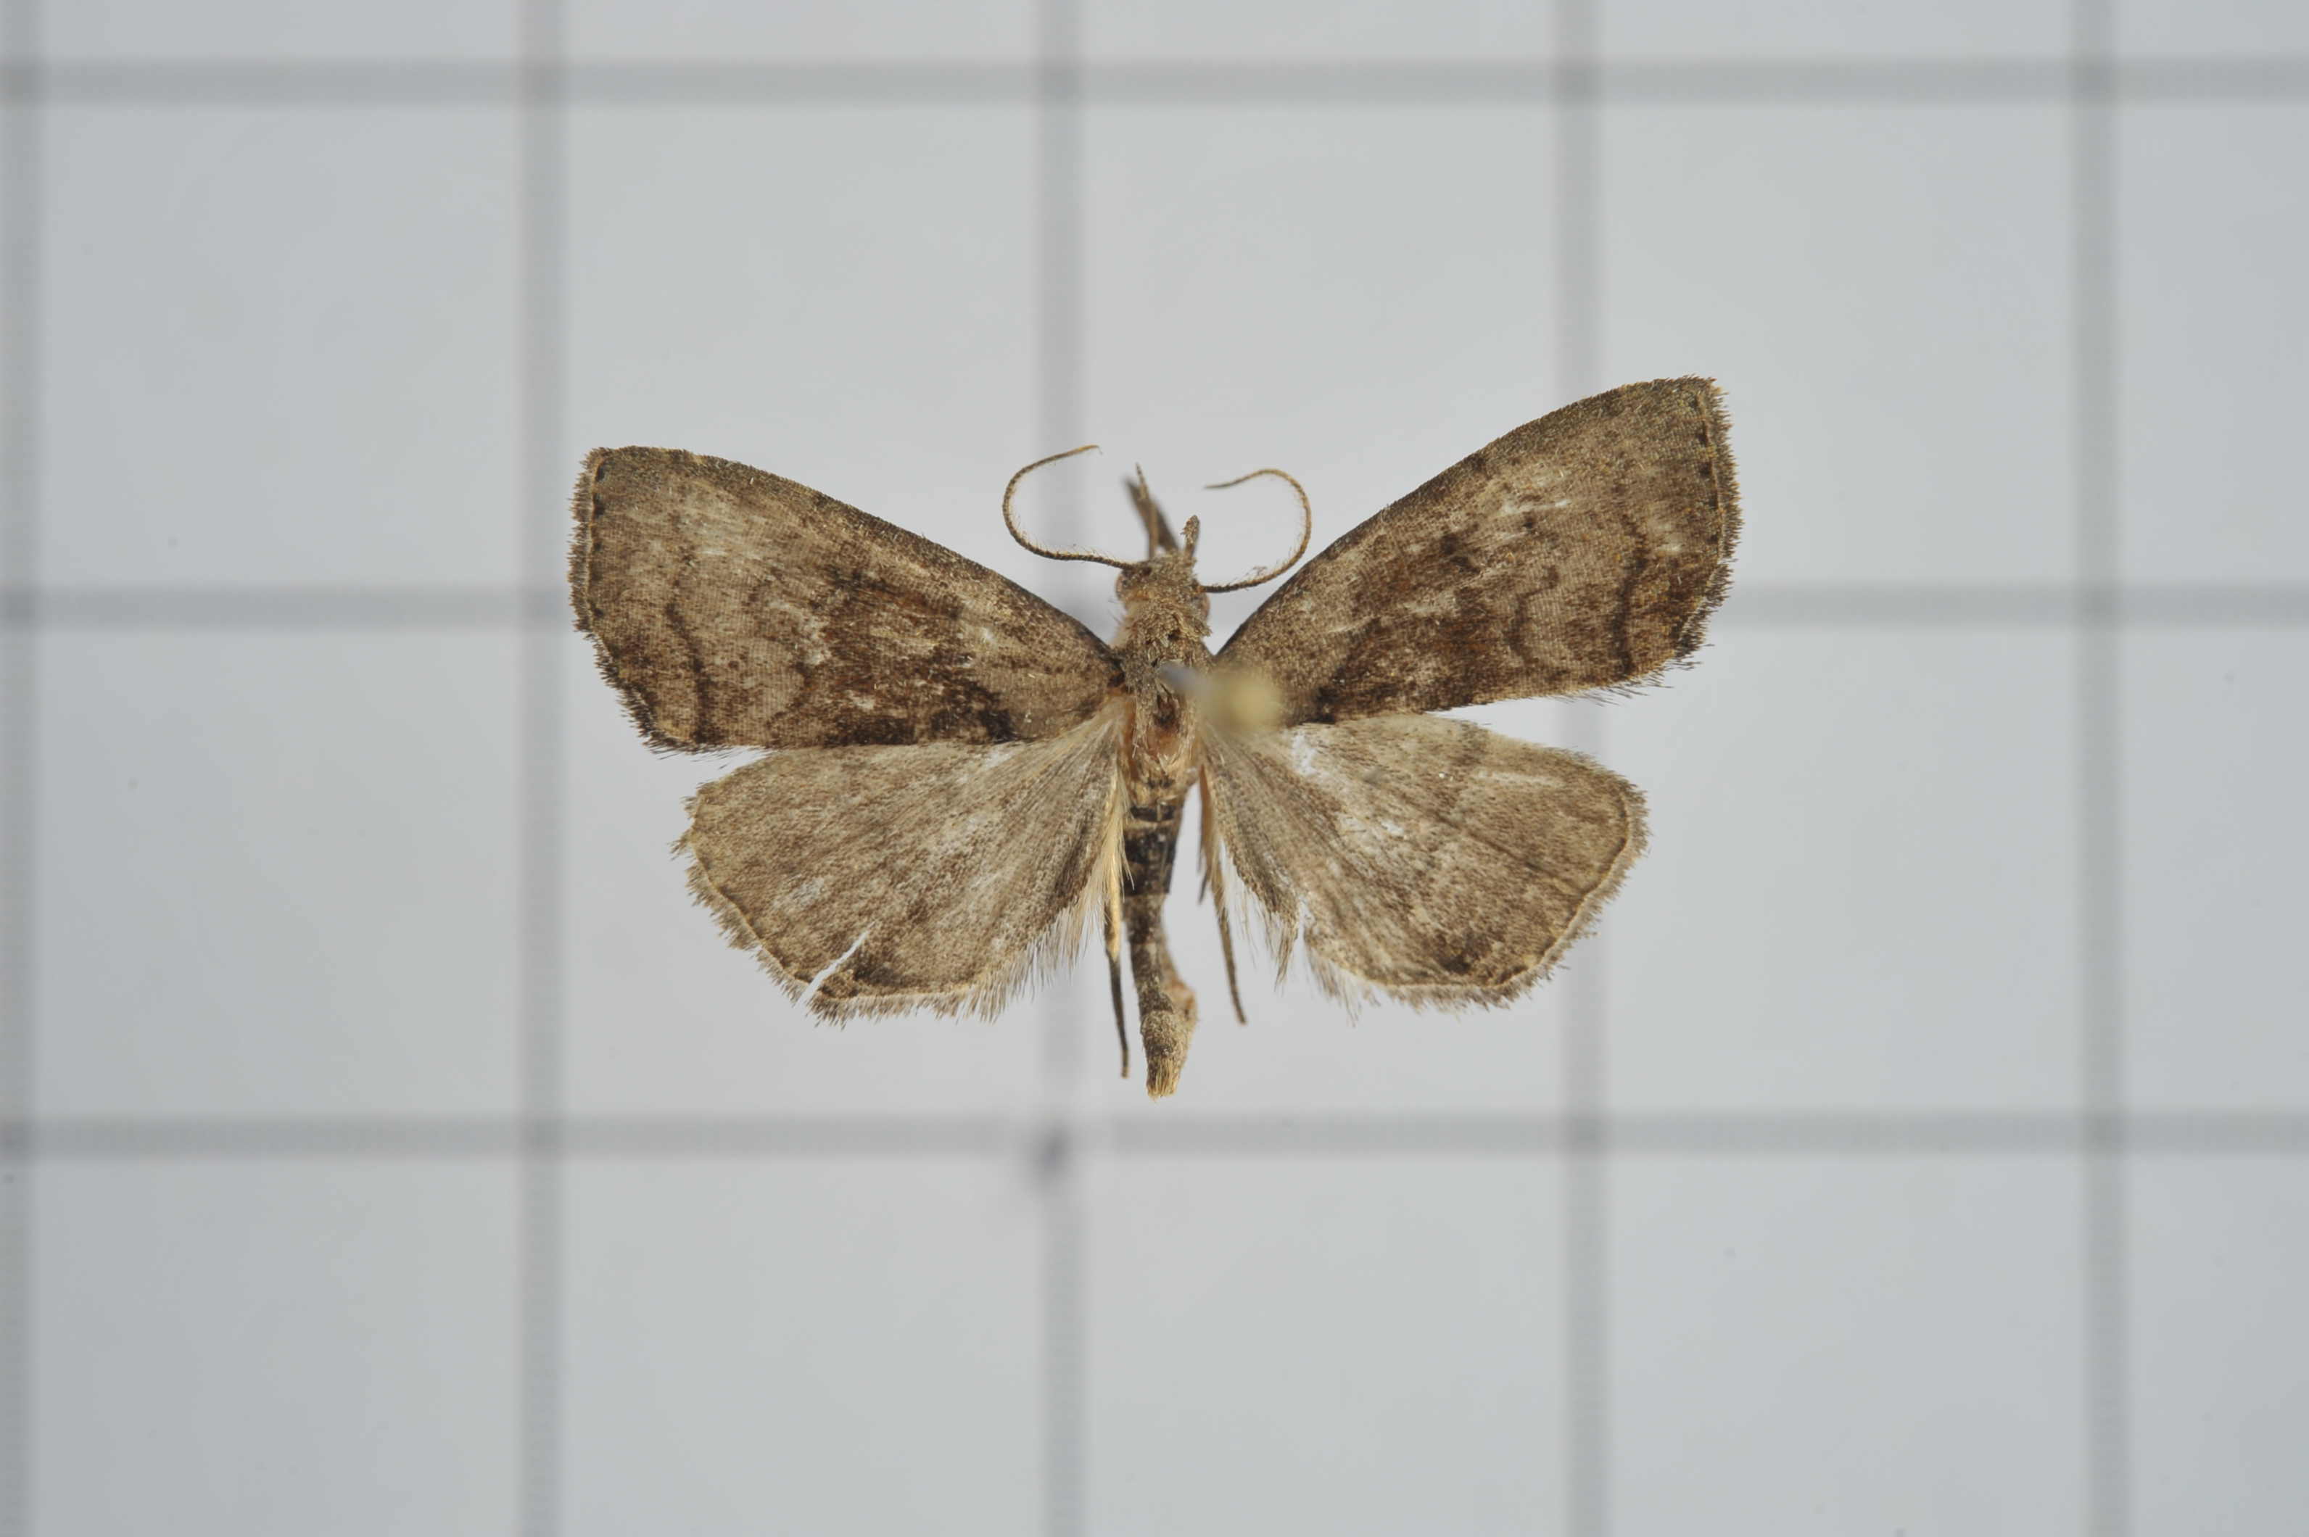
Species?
Herminia kurokoi
